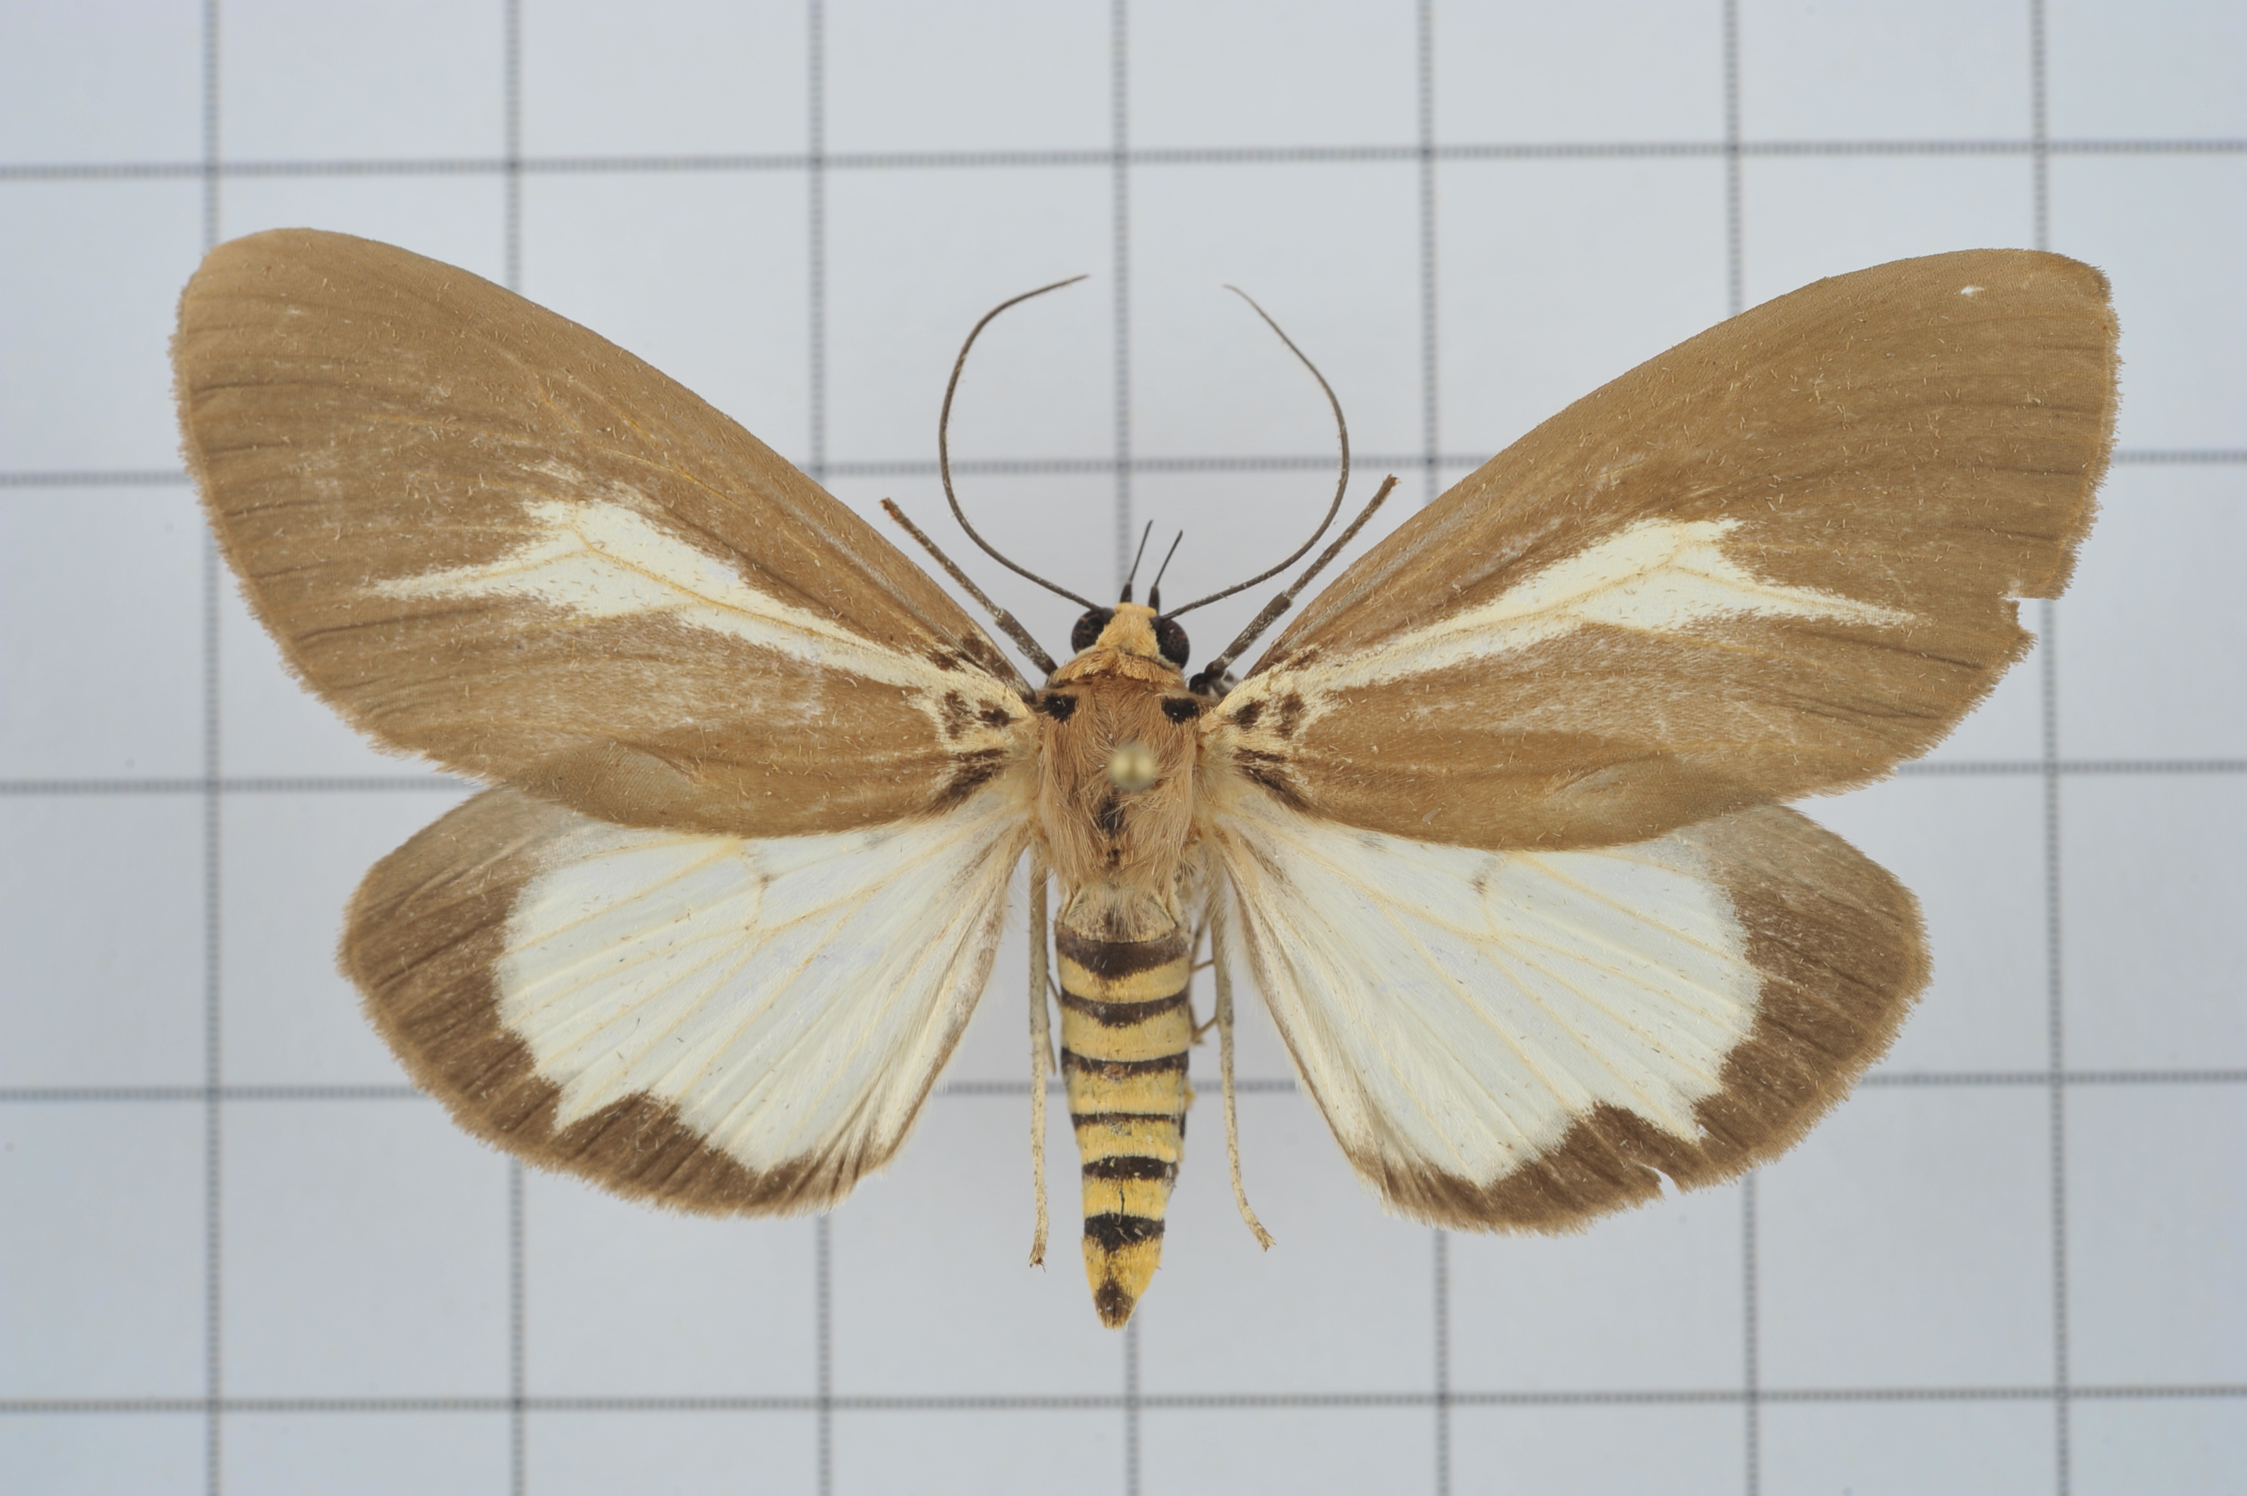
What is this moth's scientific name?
Asota heliconia zebrina
